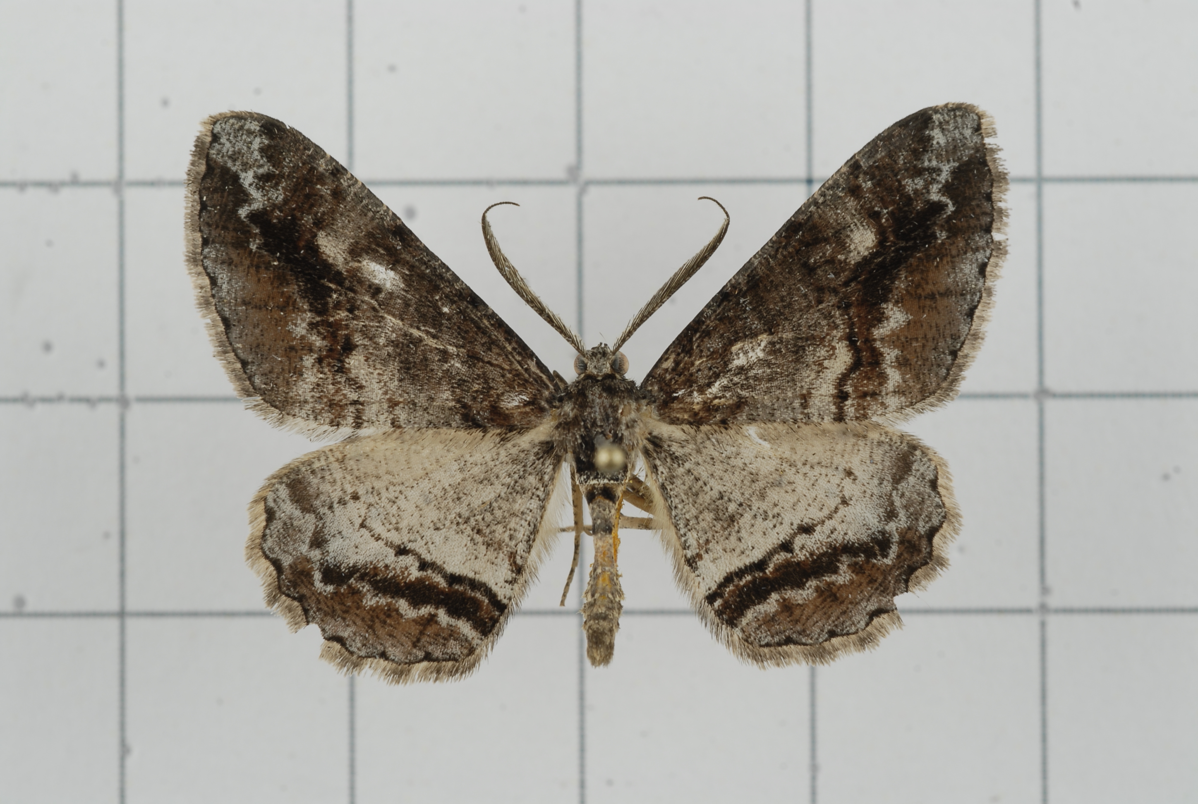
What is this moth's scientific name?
Rikiosatoa fucataria
